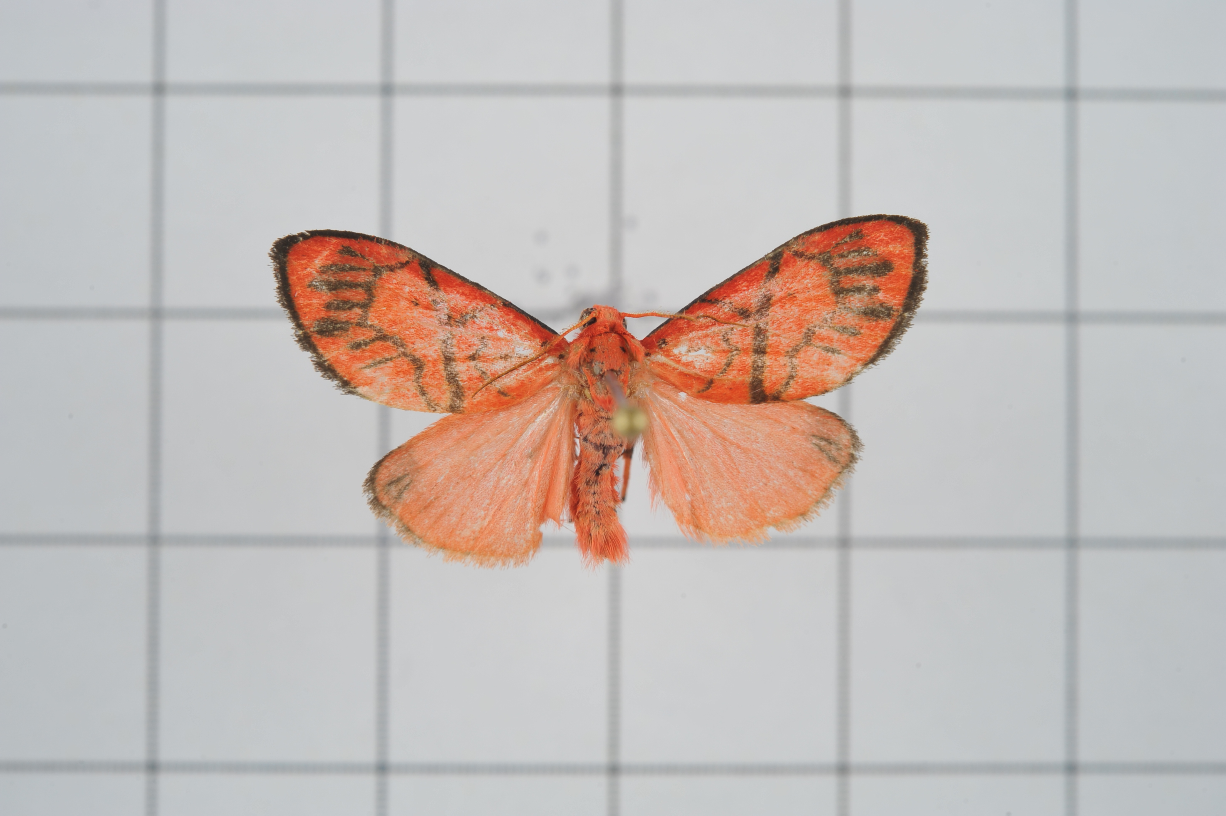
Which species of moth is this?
Ammatho tairadiata
